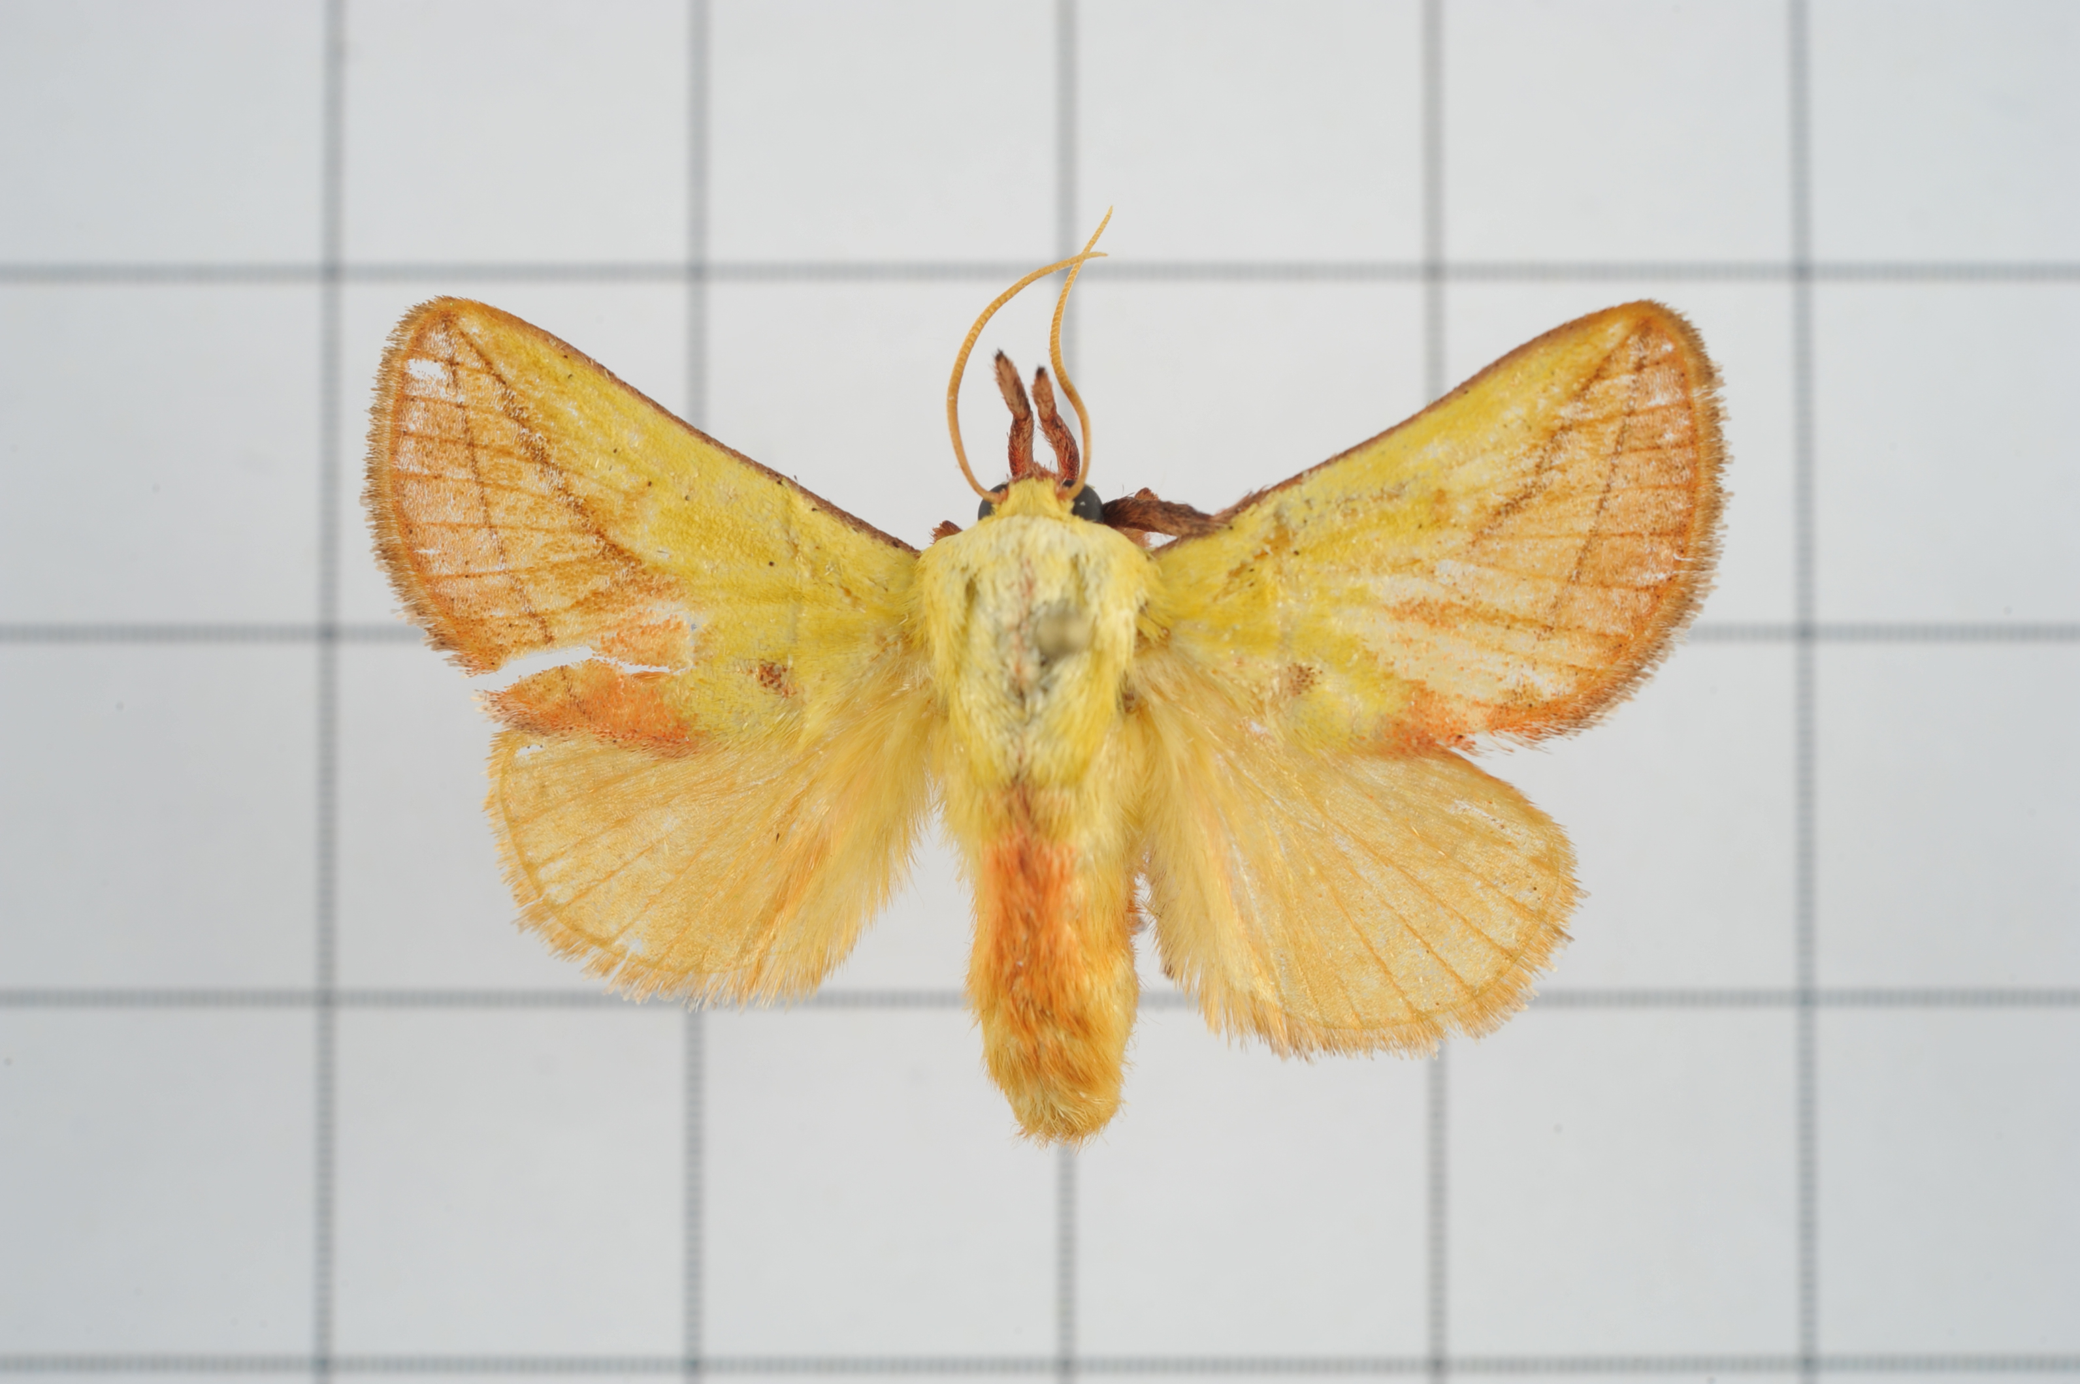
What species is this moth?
Monema rubriceps
